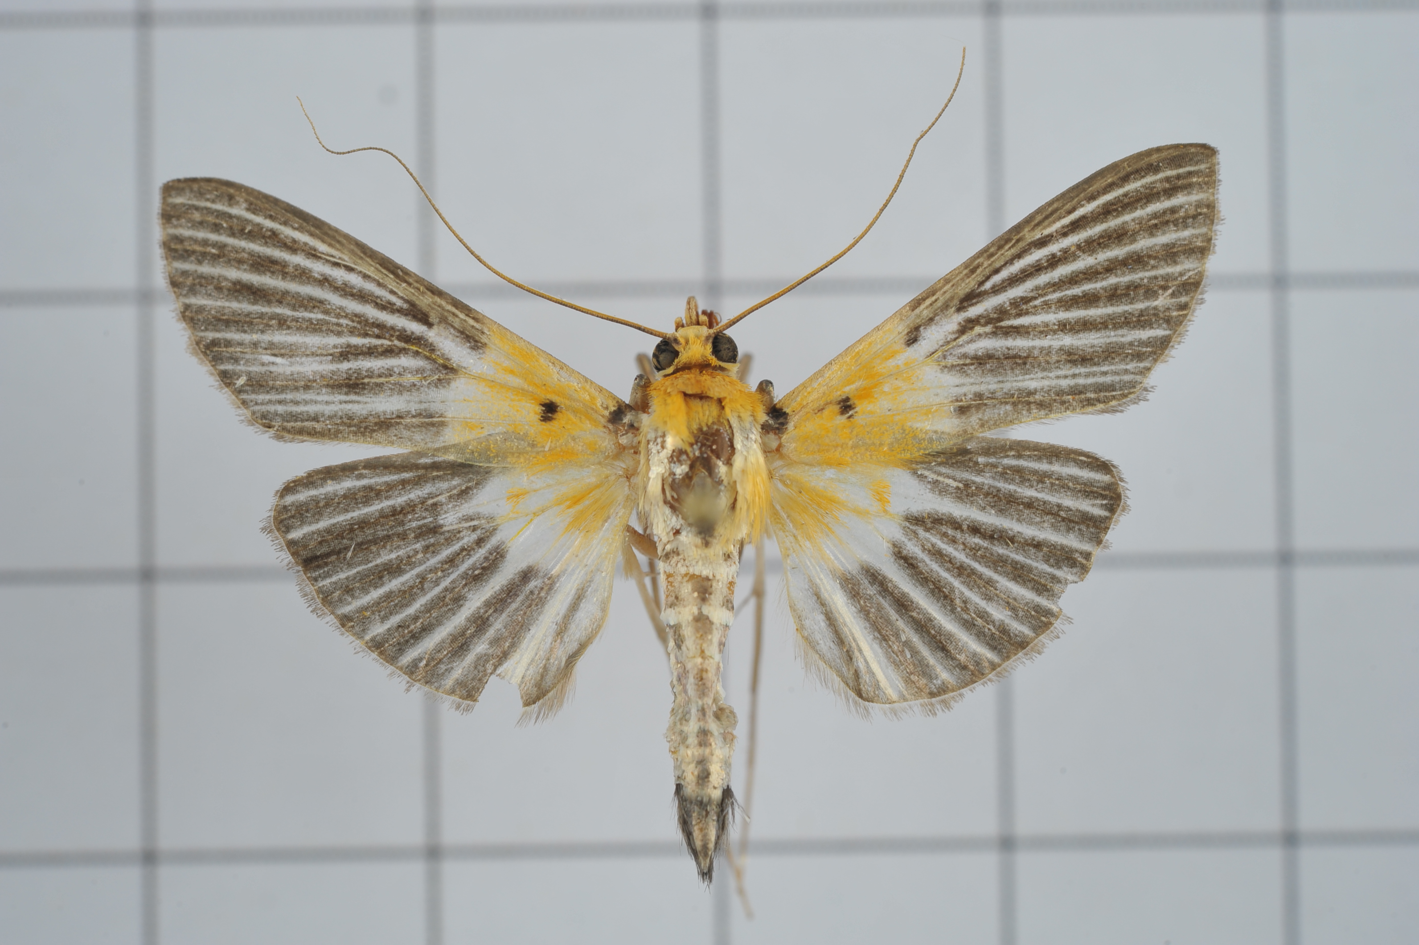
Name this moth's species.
Nevrina procopia
